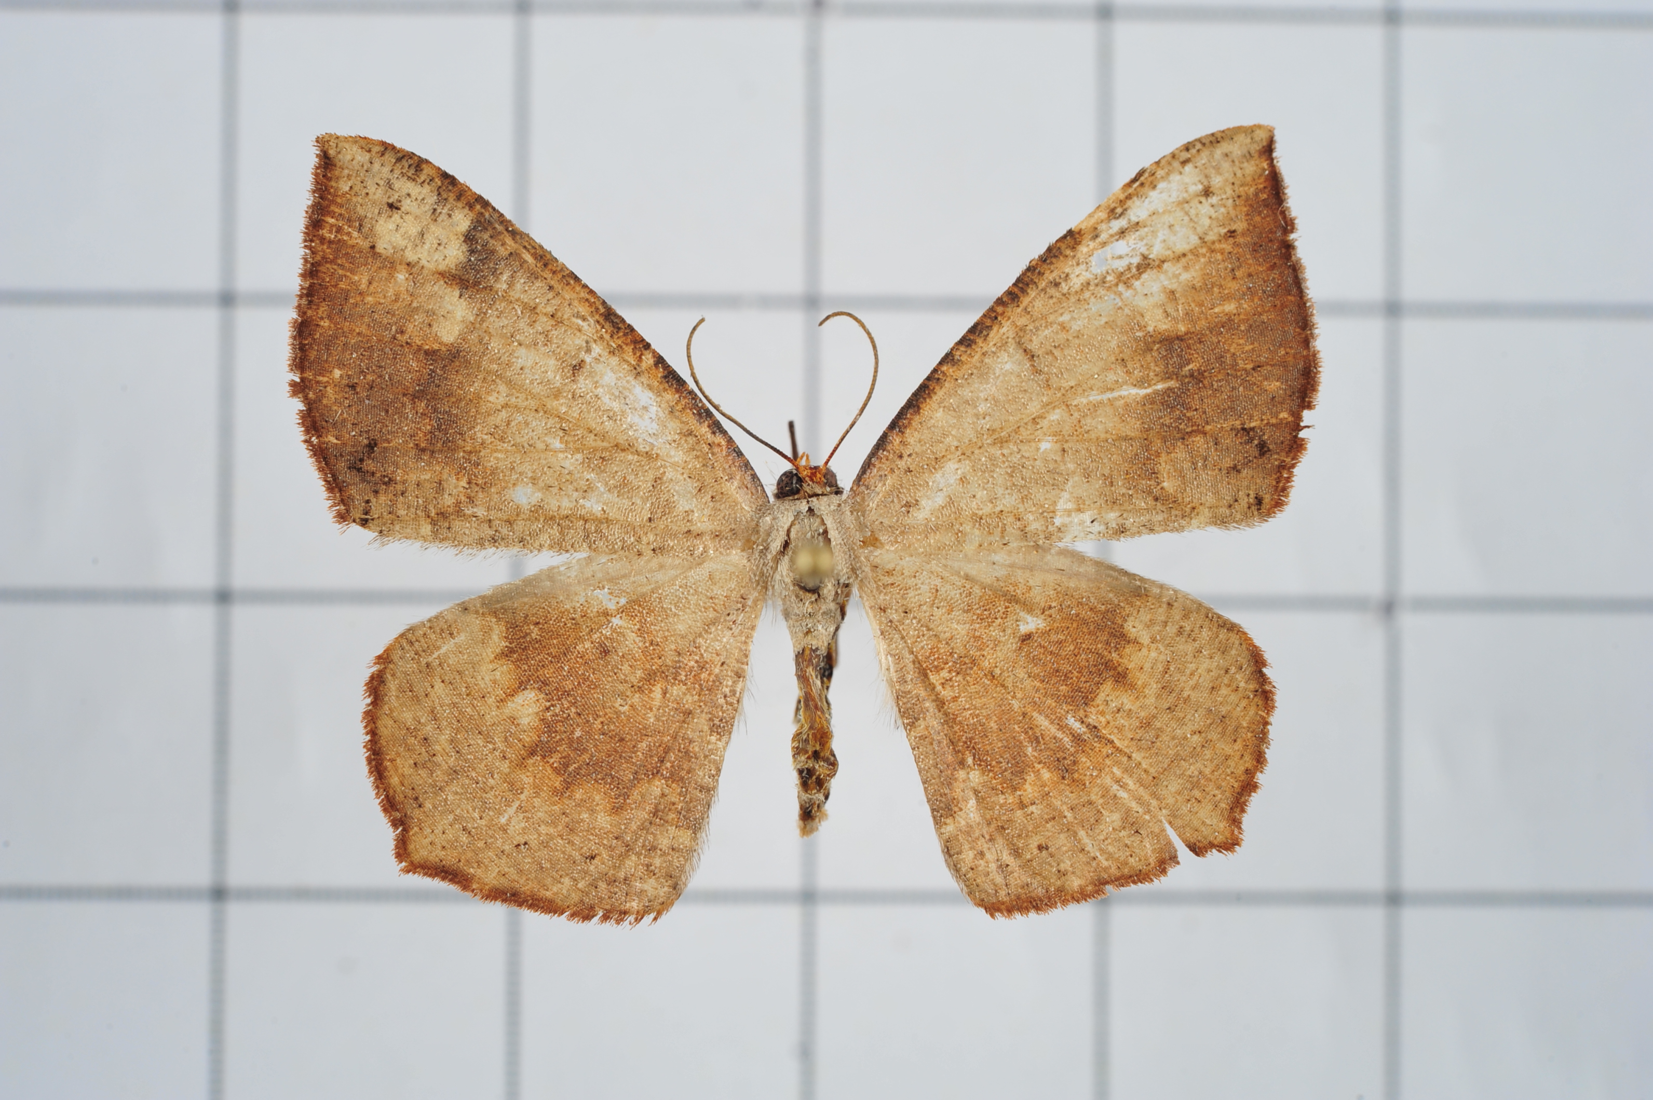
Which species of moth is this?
Peratostega deletaria deletaria
